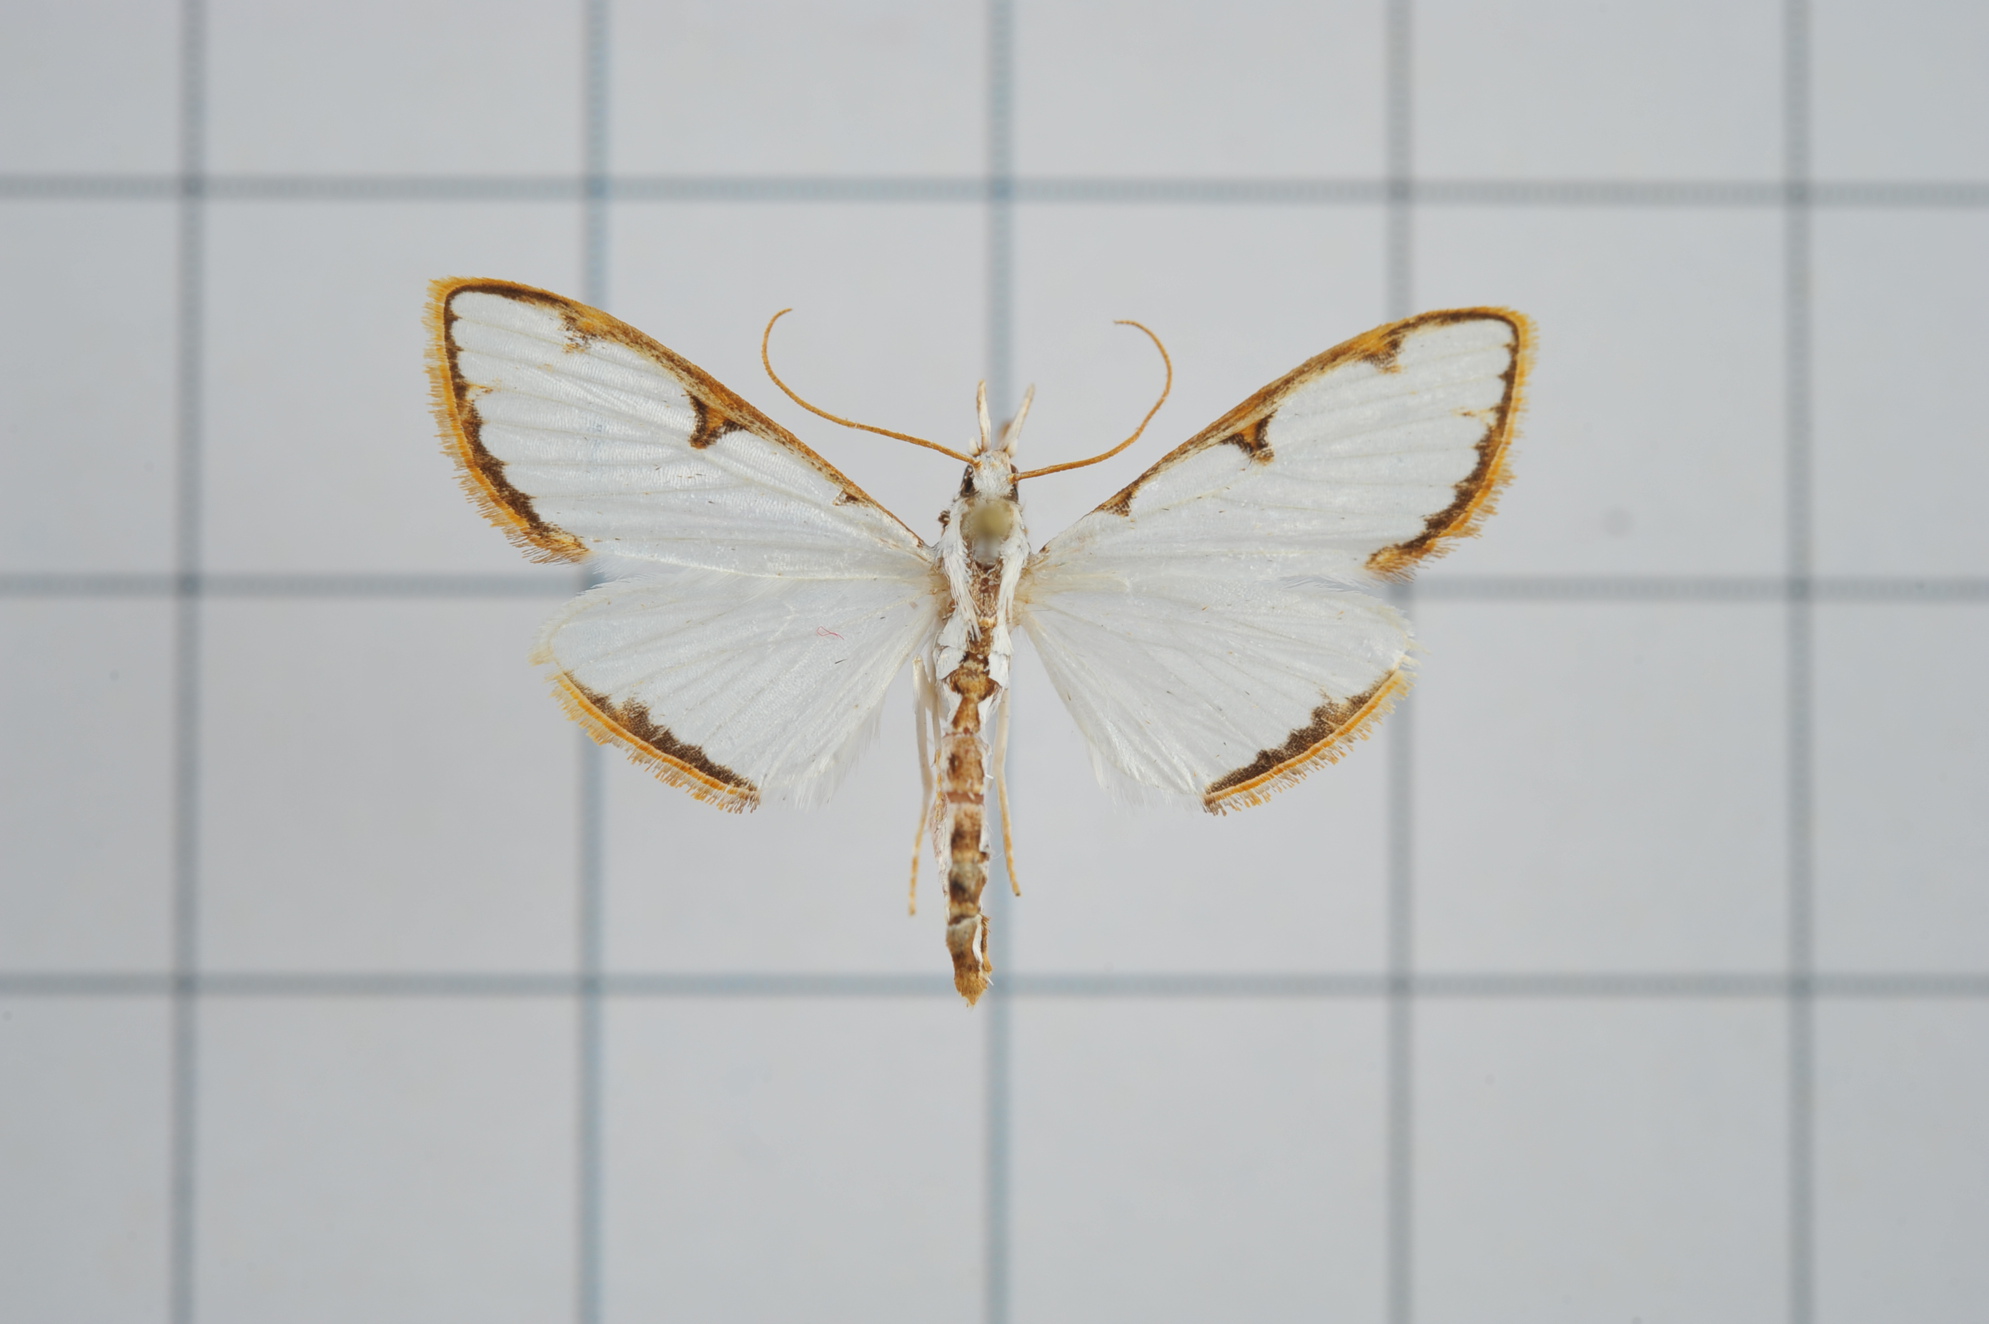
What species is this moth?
Cirrhochrista spinuella
